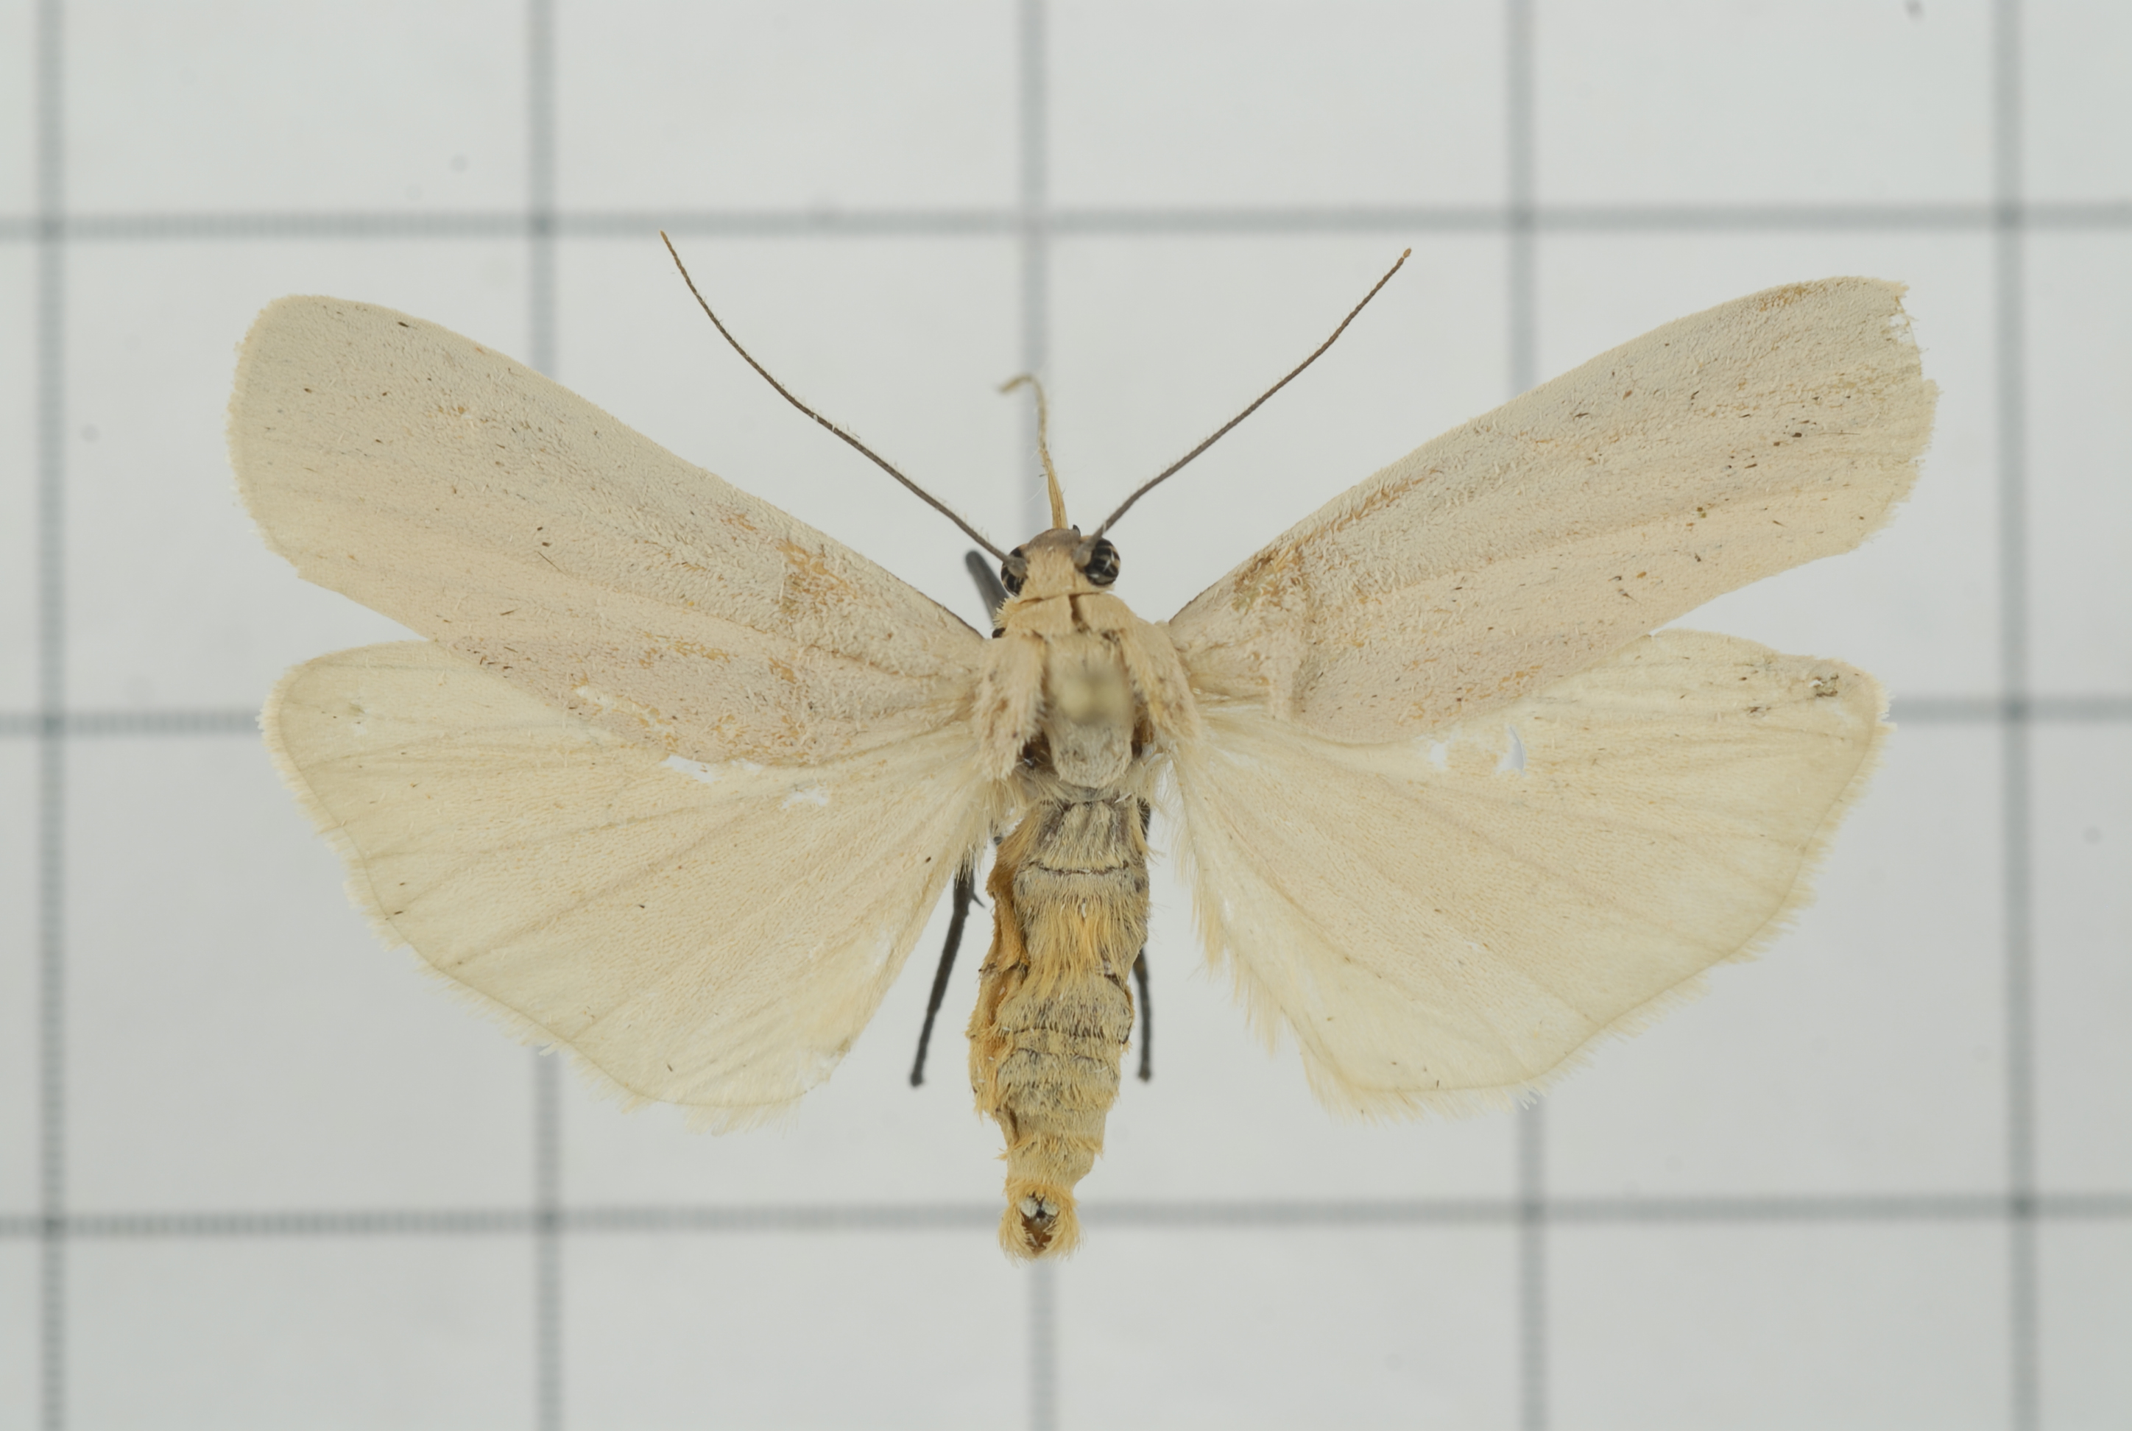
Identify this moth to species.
Eilema ranrunensis
